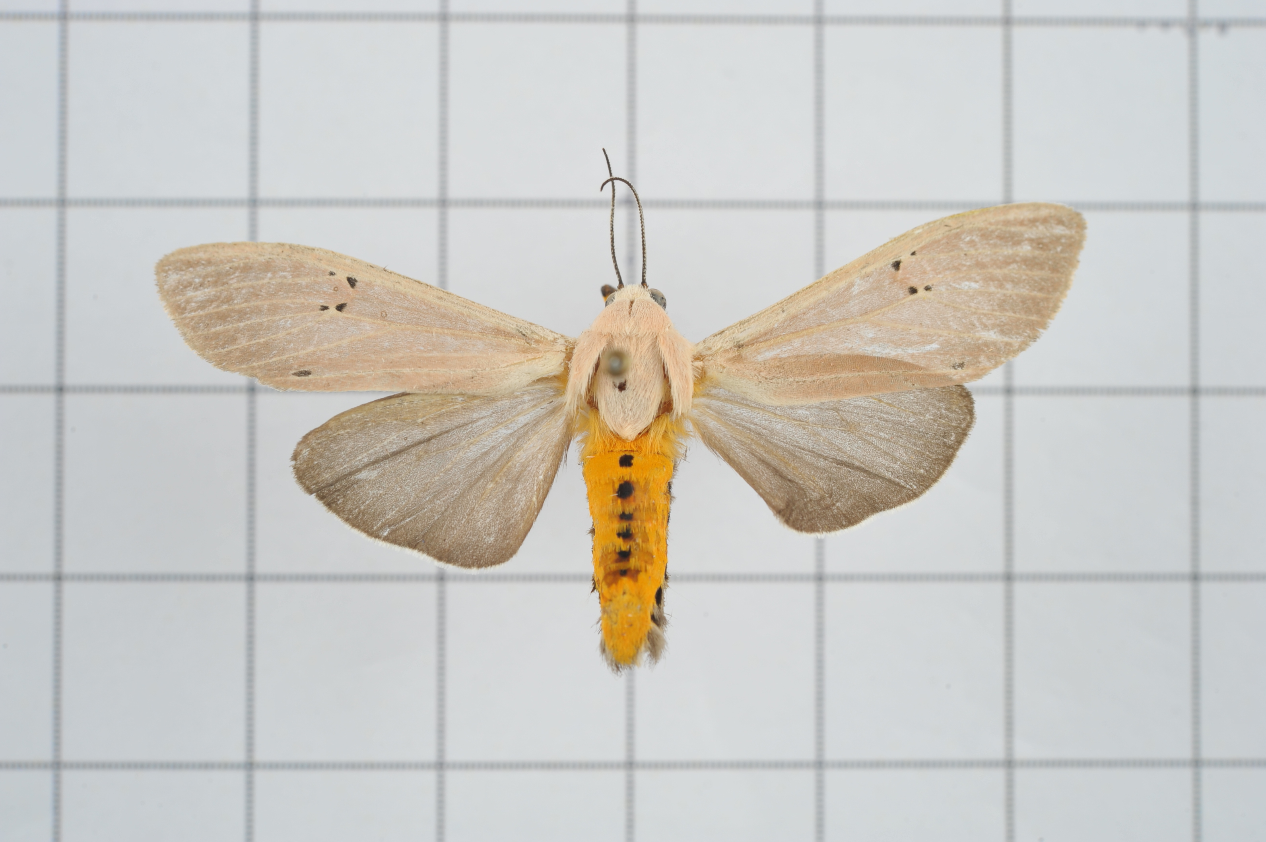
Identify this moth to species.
Creatonotos transiens koni
